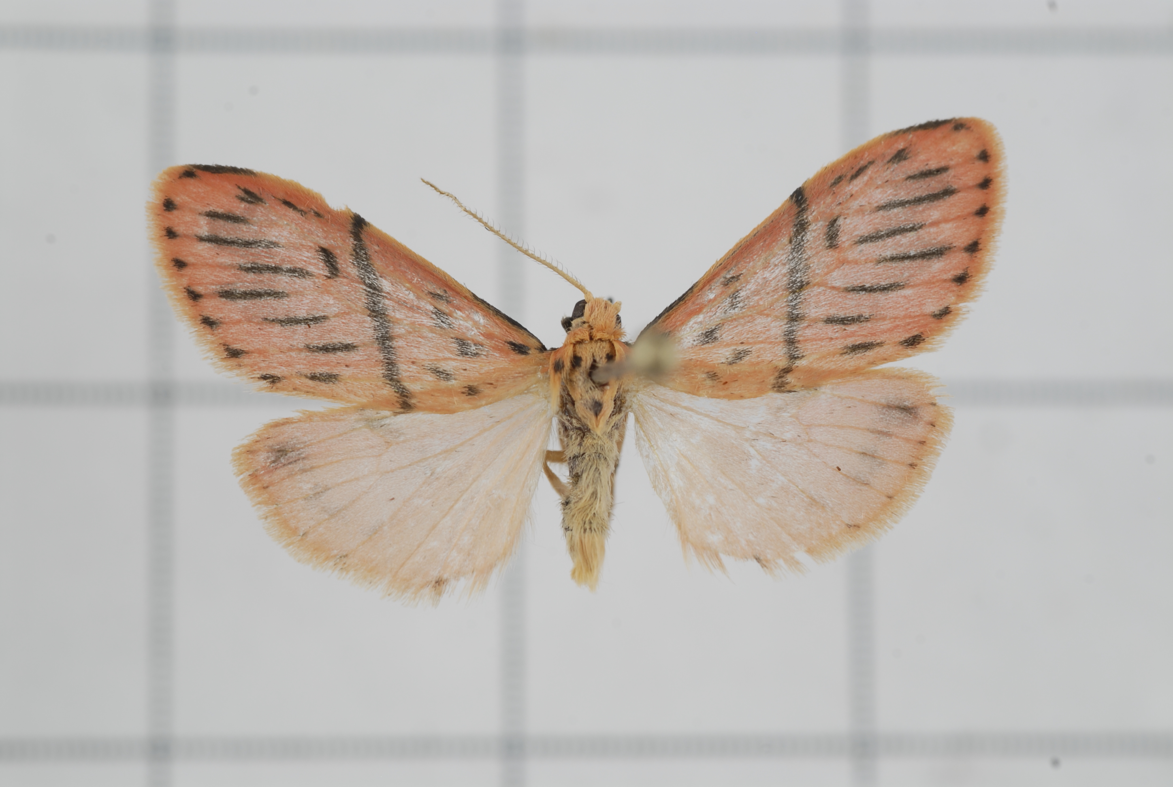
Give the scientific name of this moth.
Miltochrista wenchiyehi
